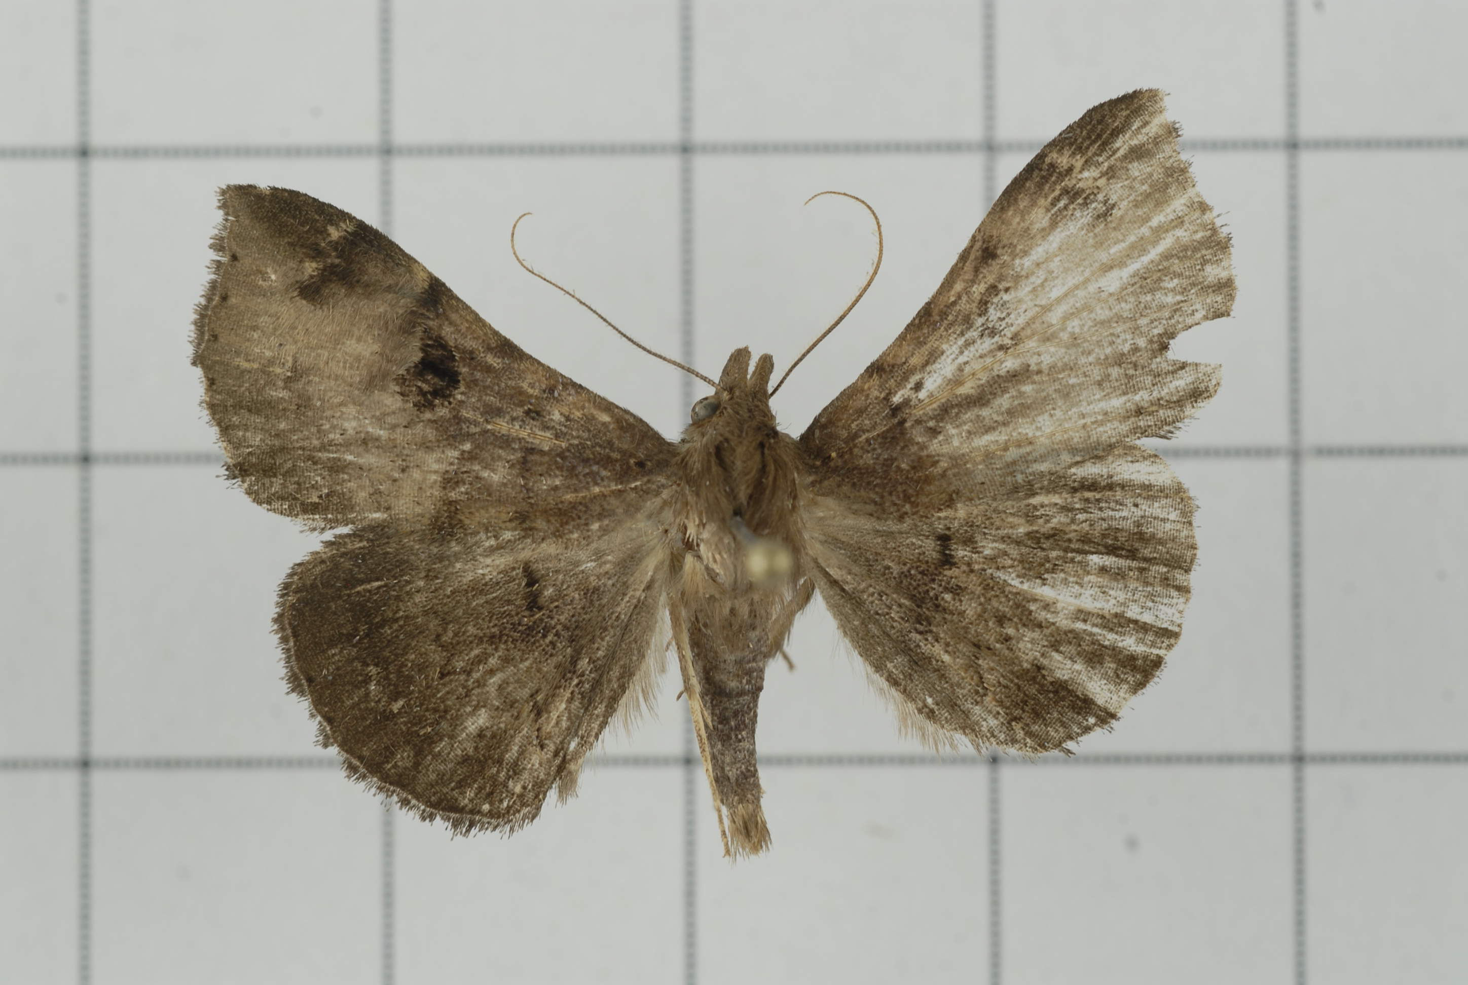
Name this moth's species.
Mosopia punctilinea
